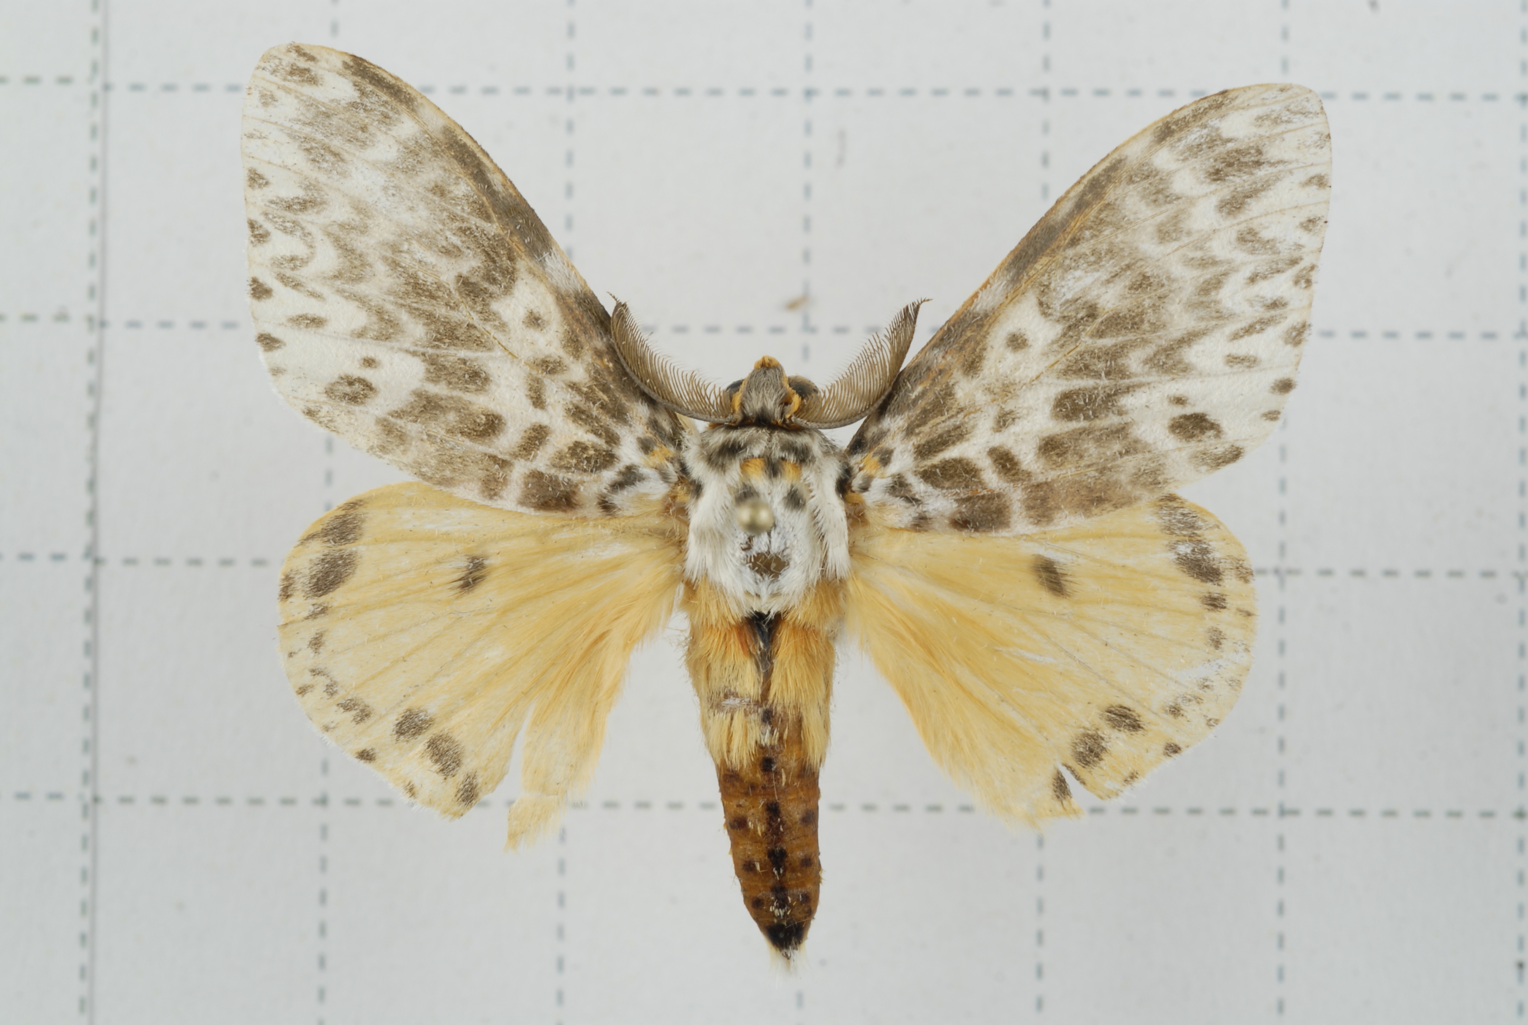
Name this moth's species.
Lymantria mathura subpallida
